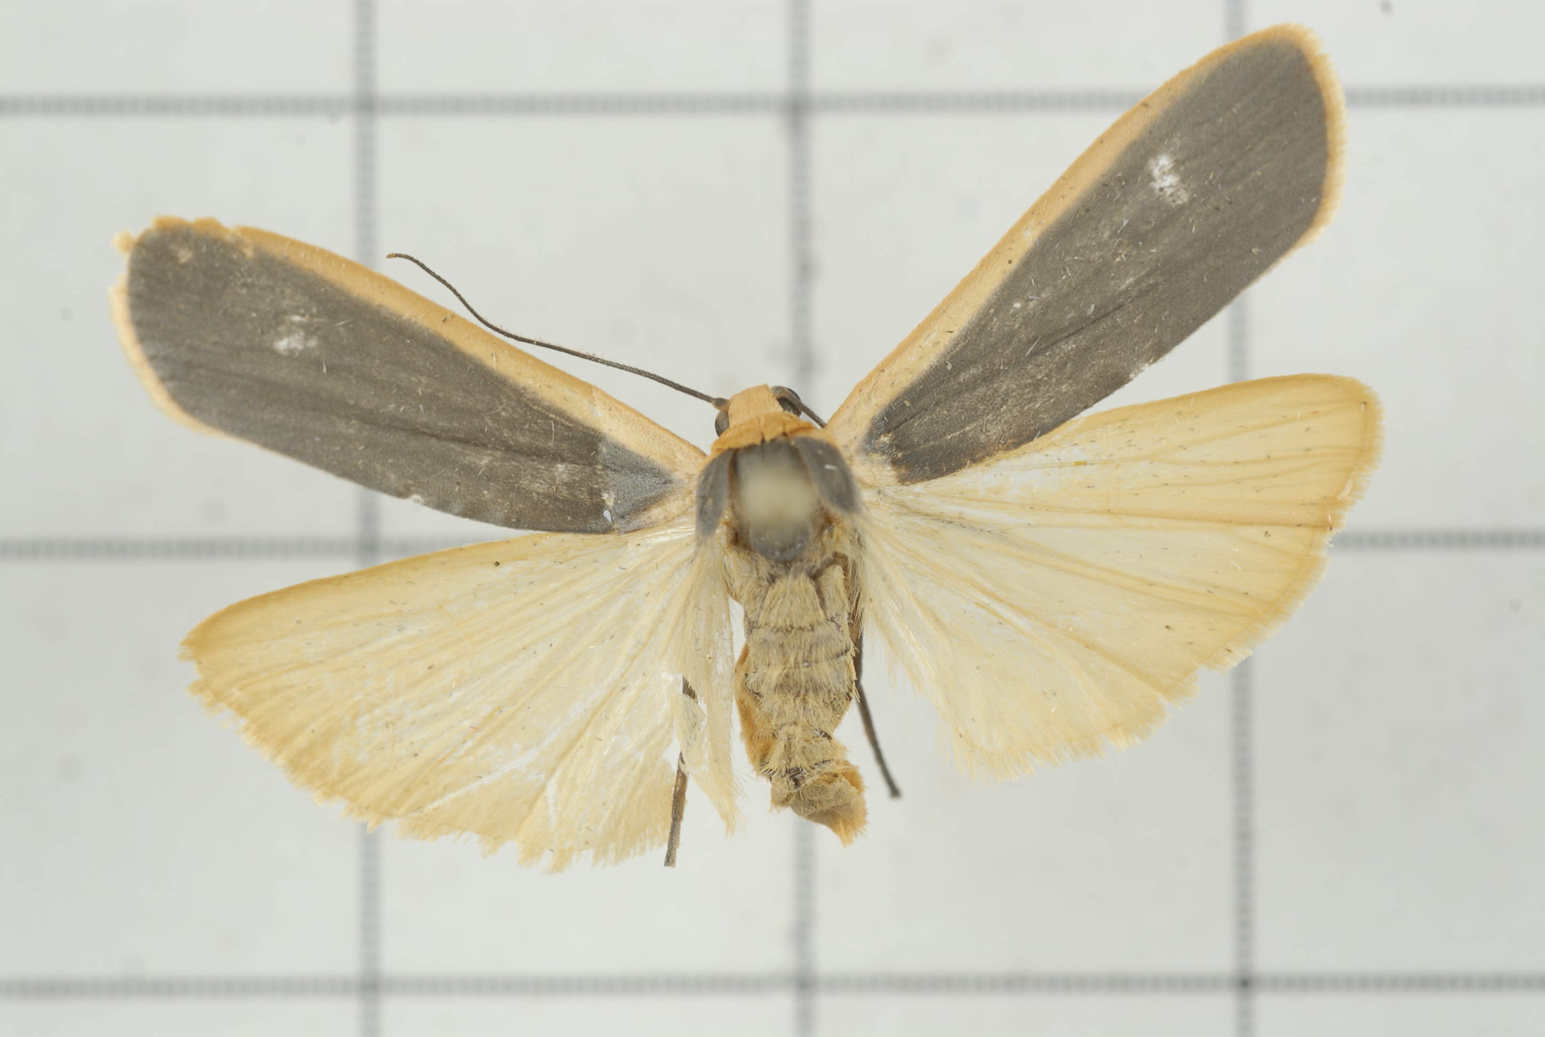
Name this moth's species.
Brunia antica
